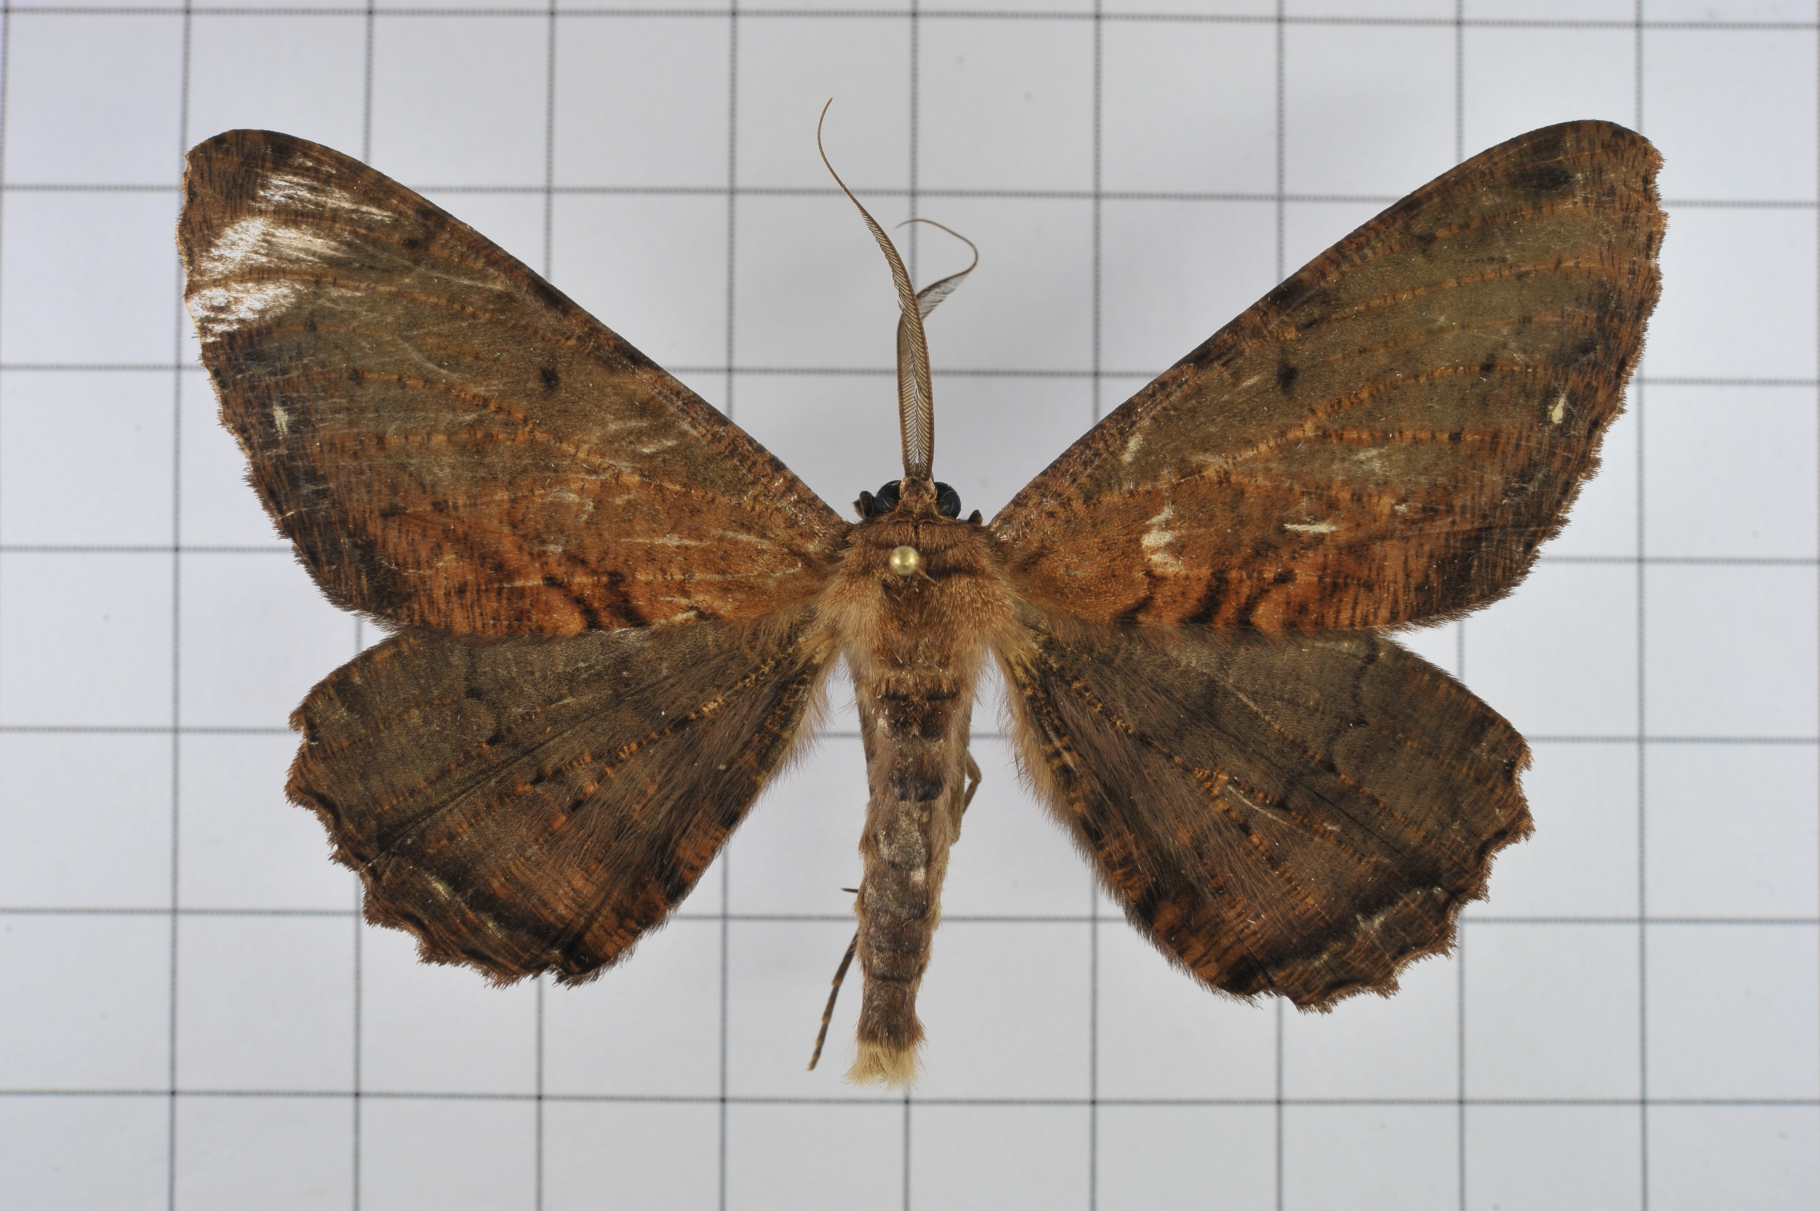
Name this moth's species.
Chorodna creataria
